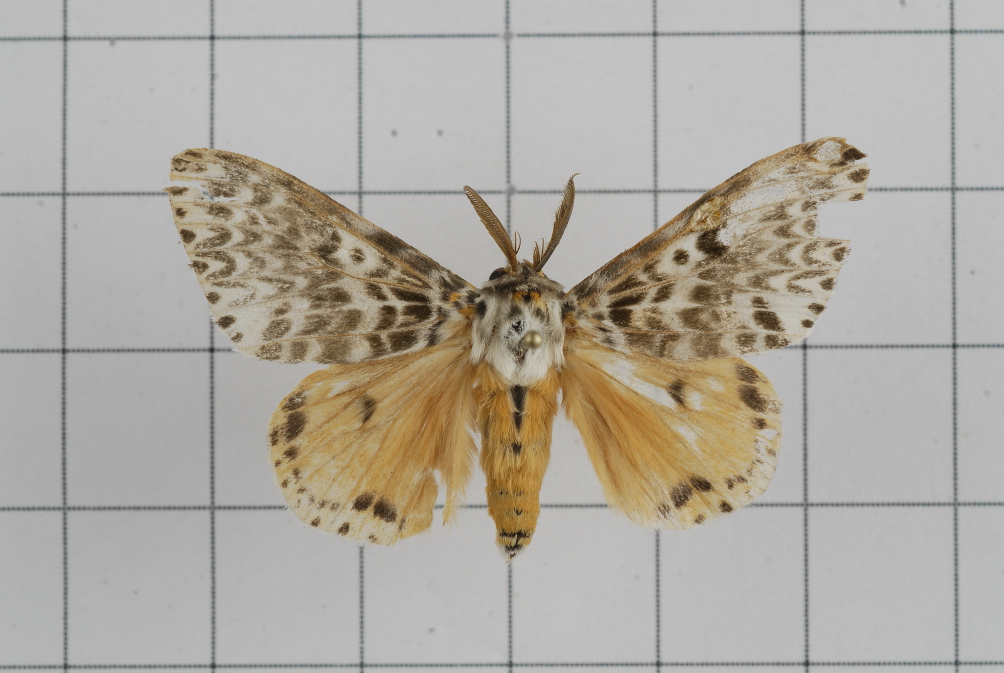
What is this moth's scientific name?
Lymantria mathura subpallida
